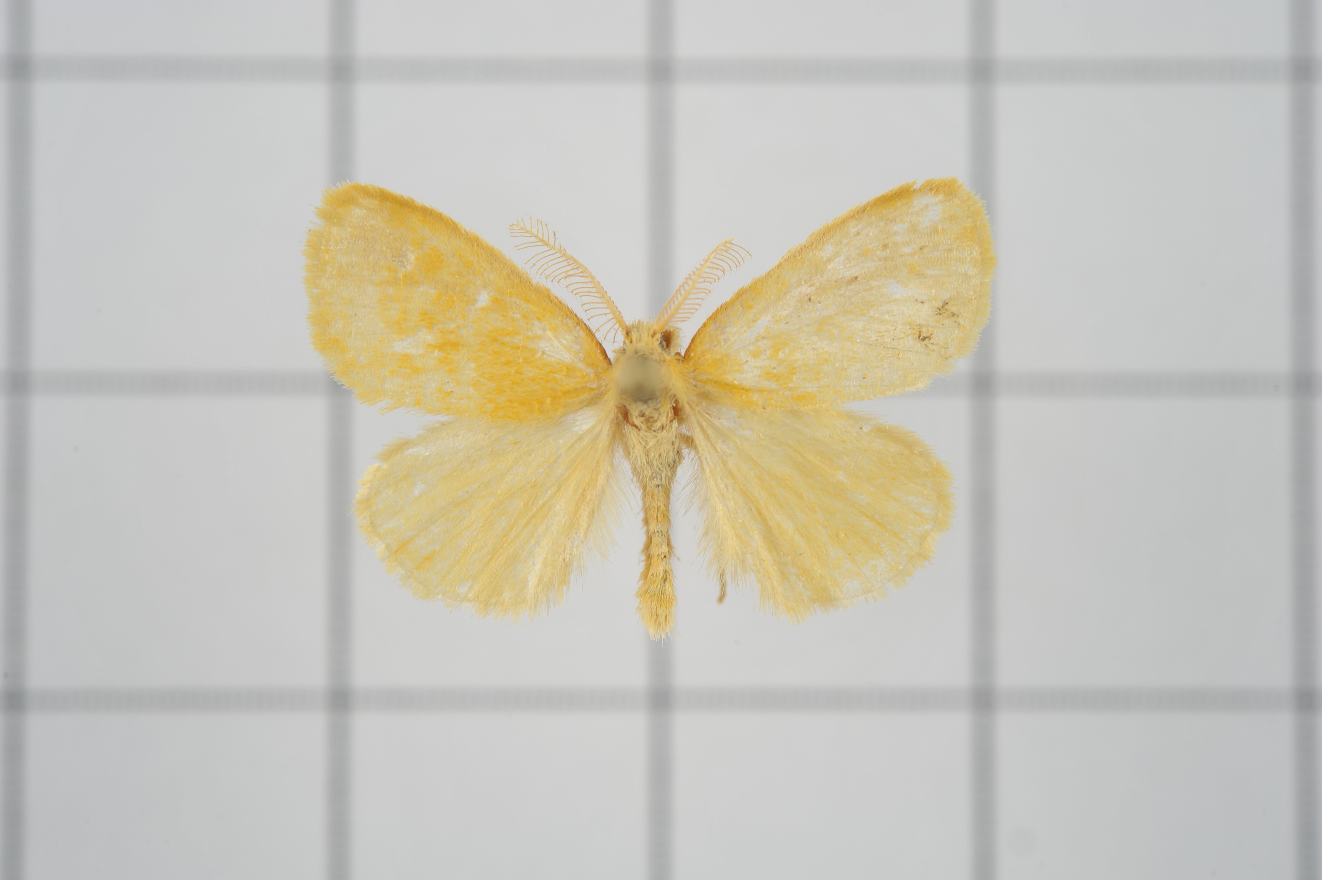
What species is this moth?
Euproctis taiwana
